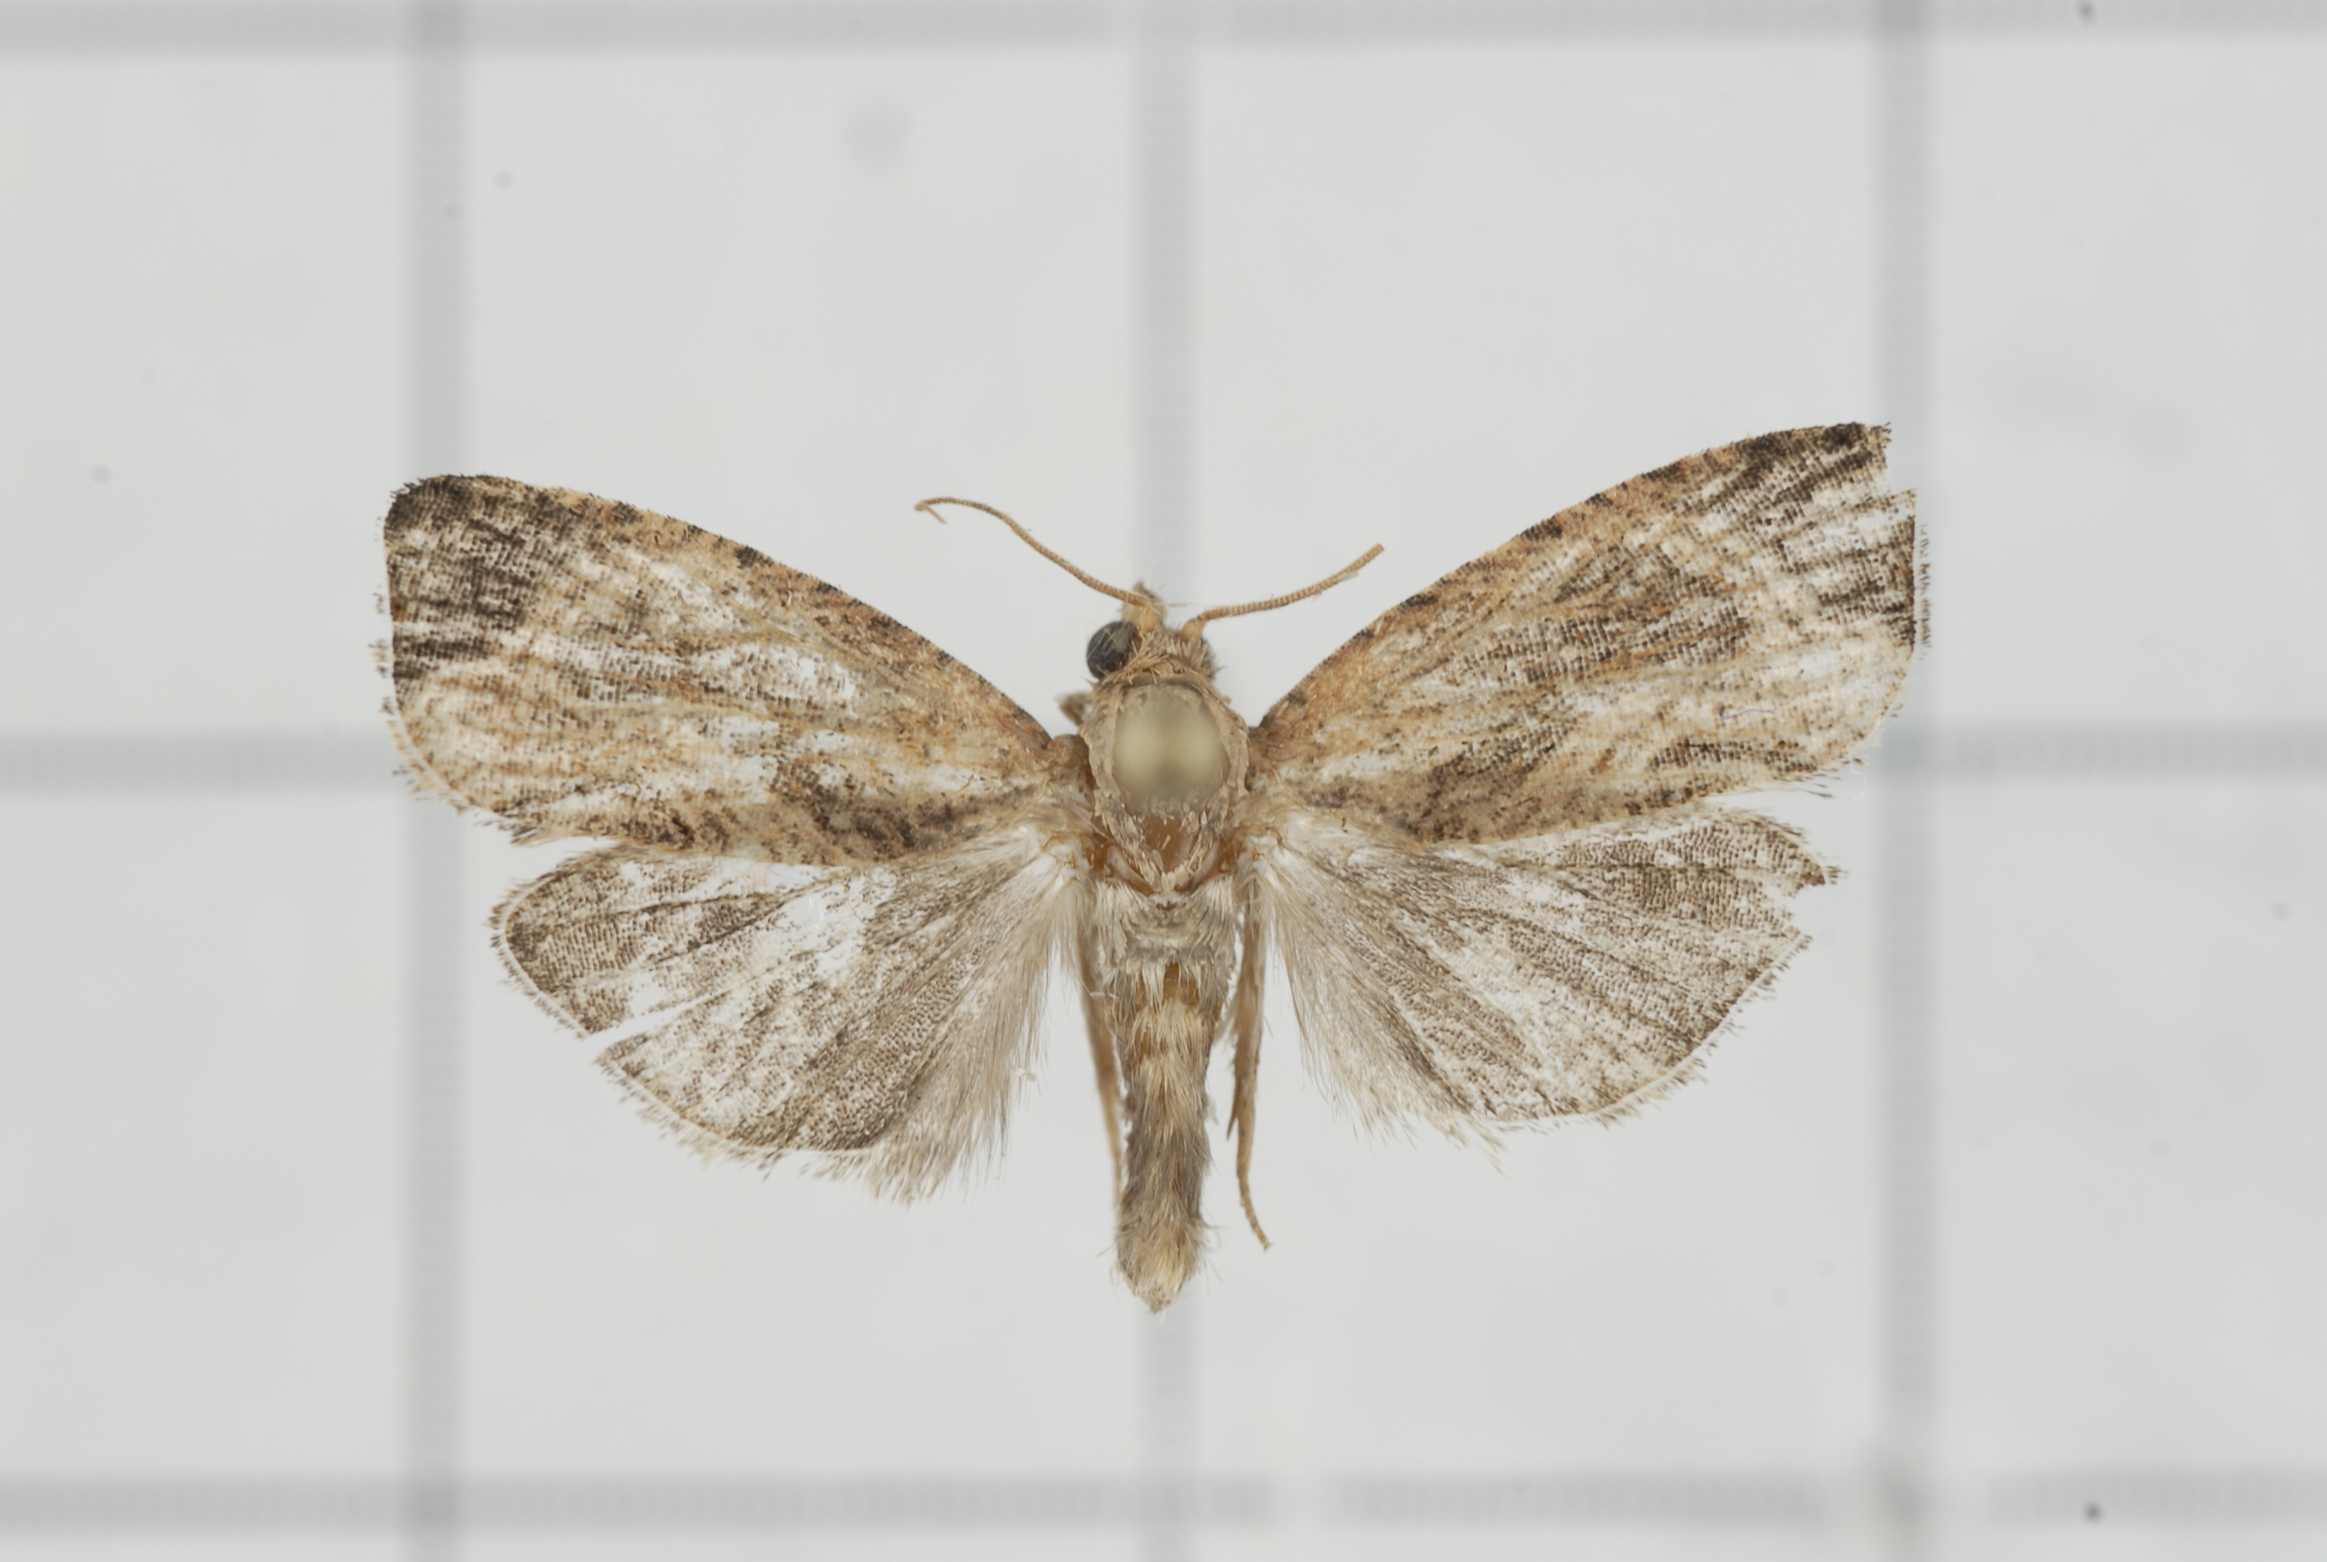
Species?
Cryptophlebia repletana
